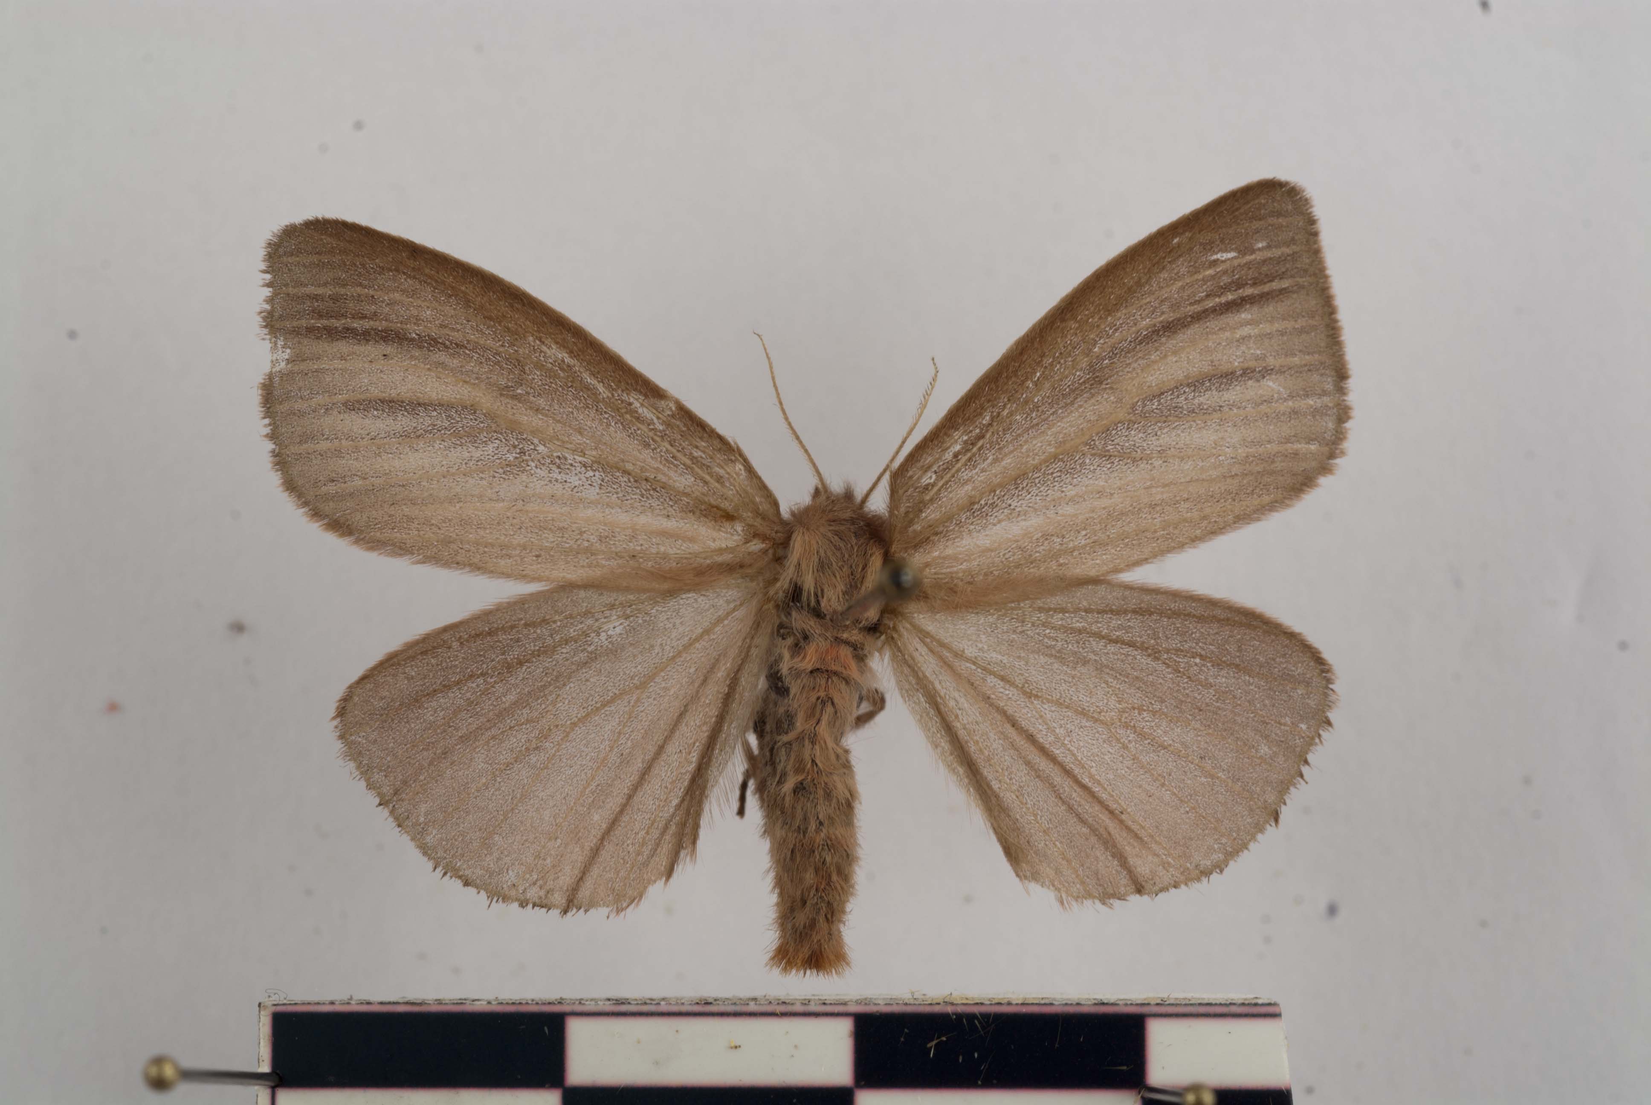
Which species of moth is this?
Pantana substrigosa
